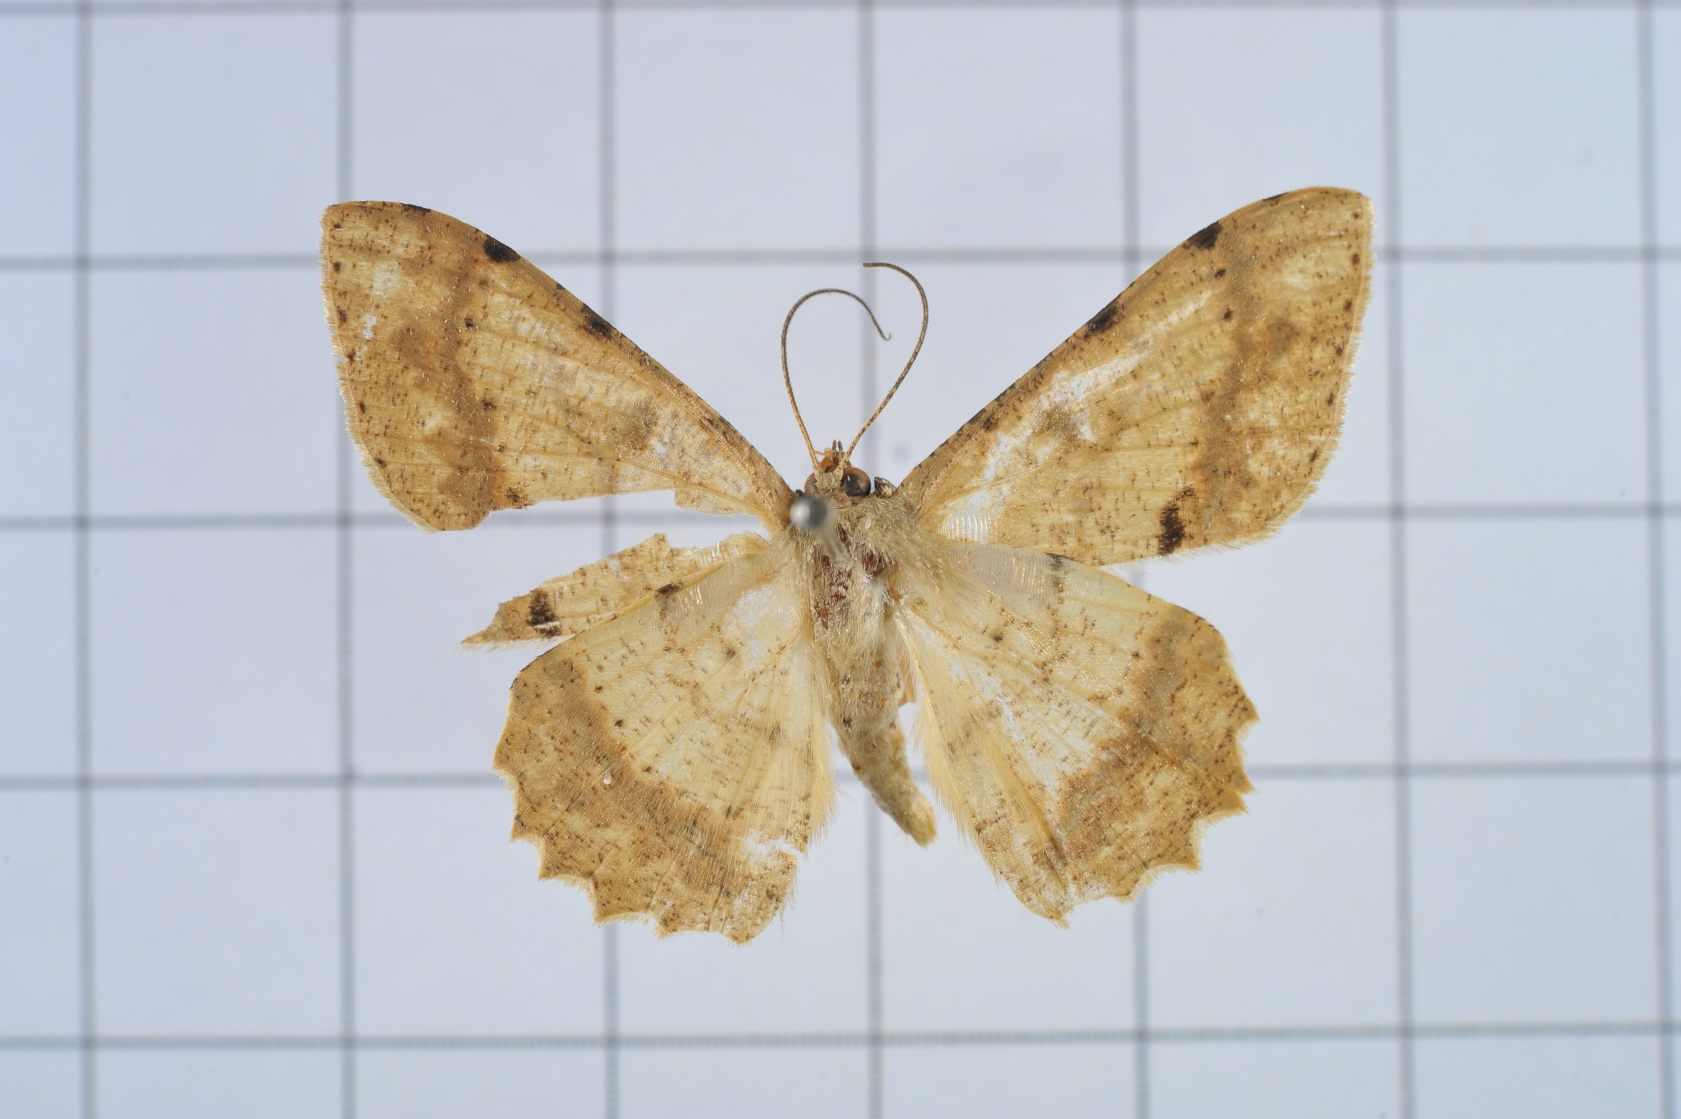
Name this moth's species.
Luxiaria emphatica
